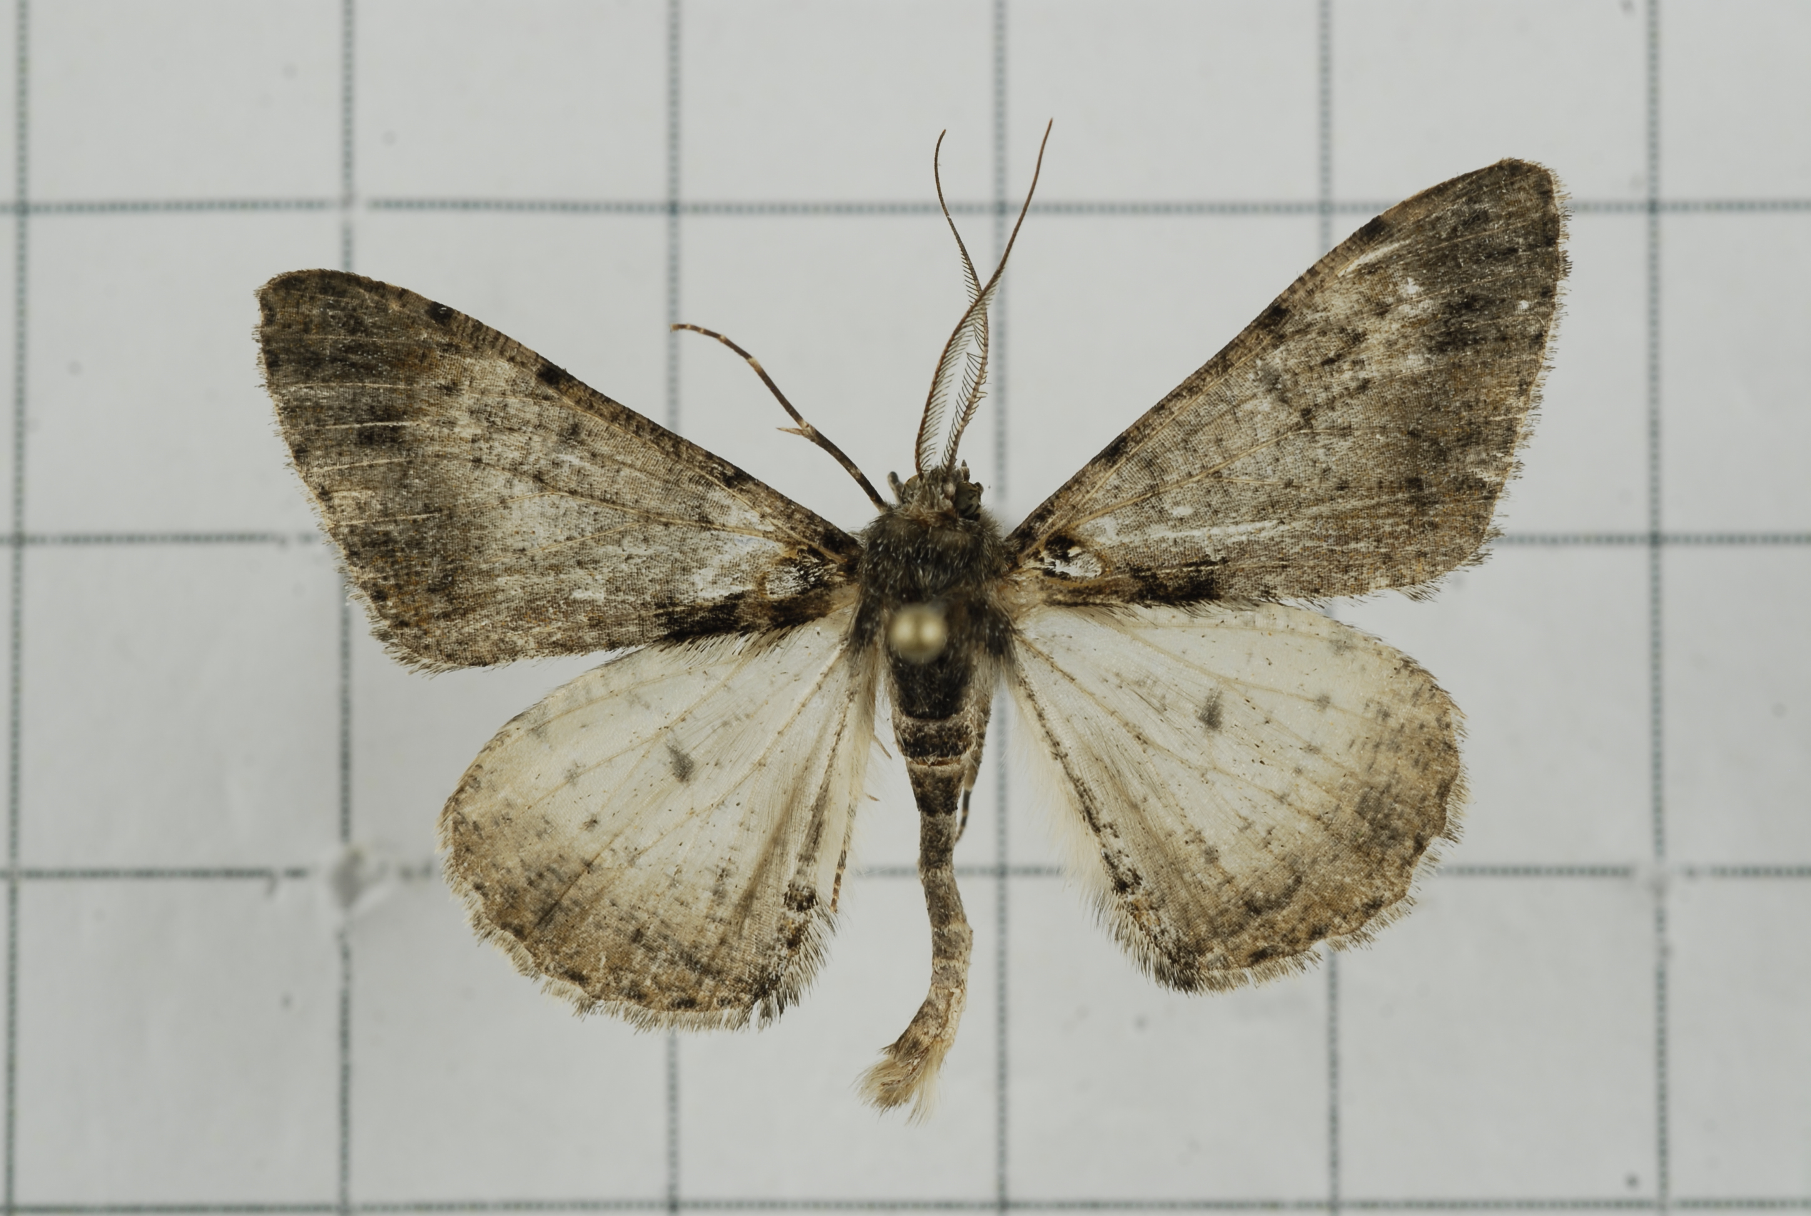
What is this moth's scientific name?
Alcis semiusta
